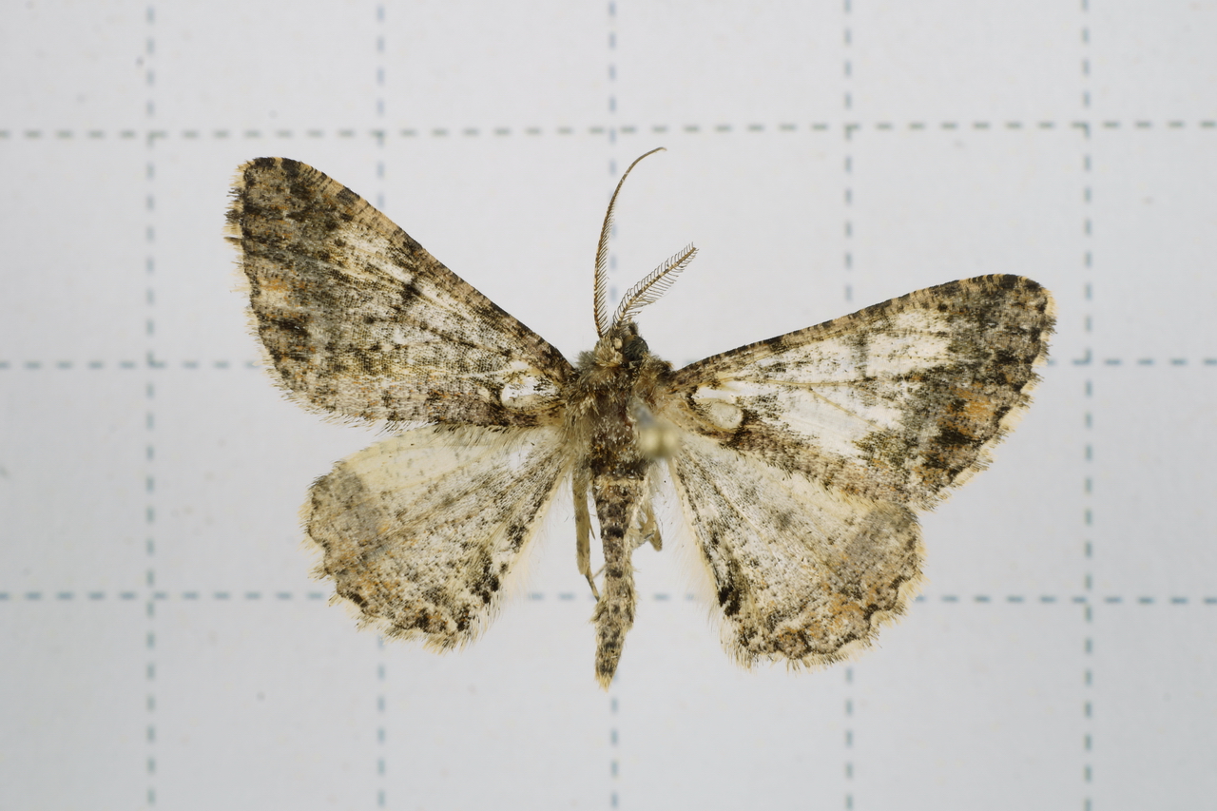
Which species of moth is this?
Alcis taiwanovariegata
